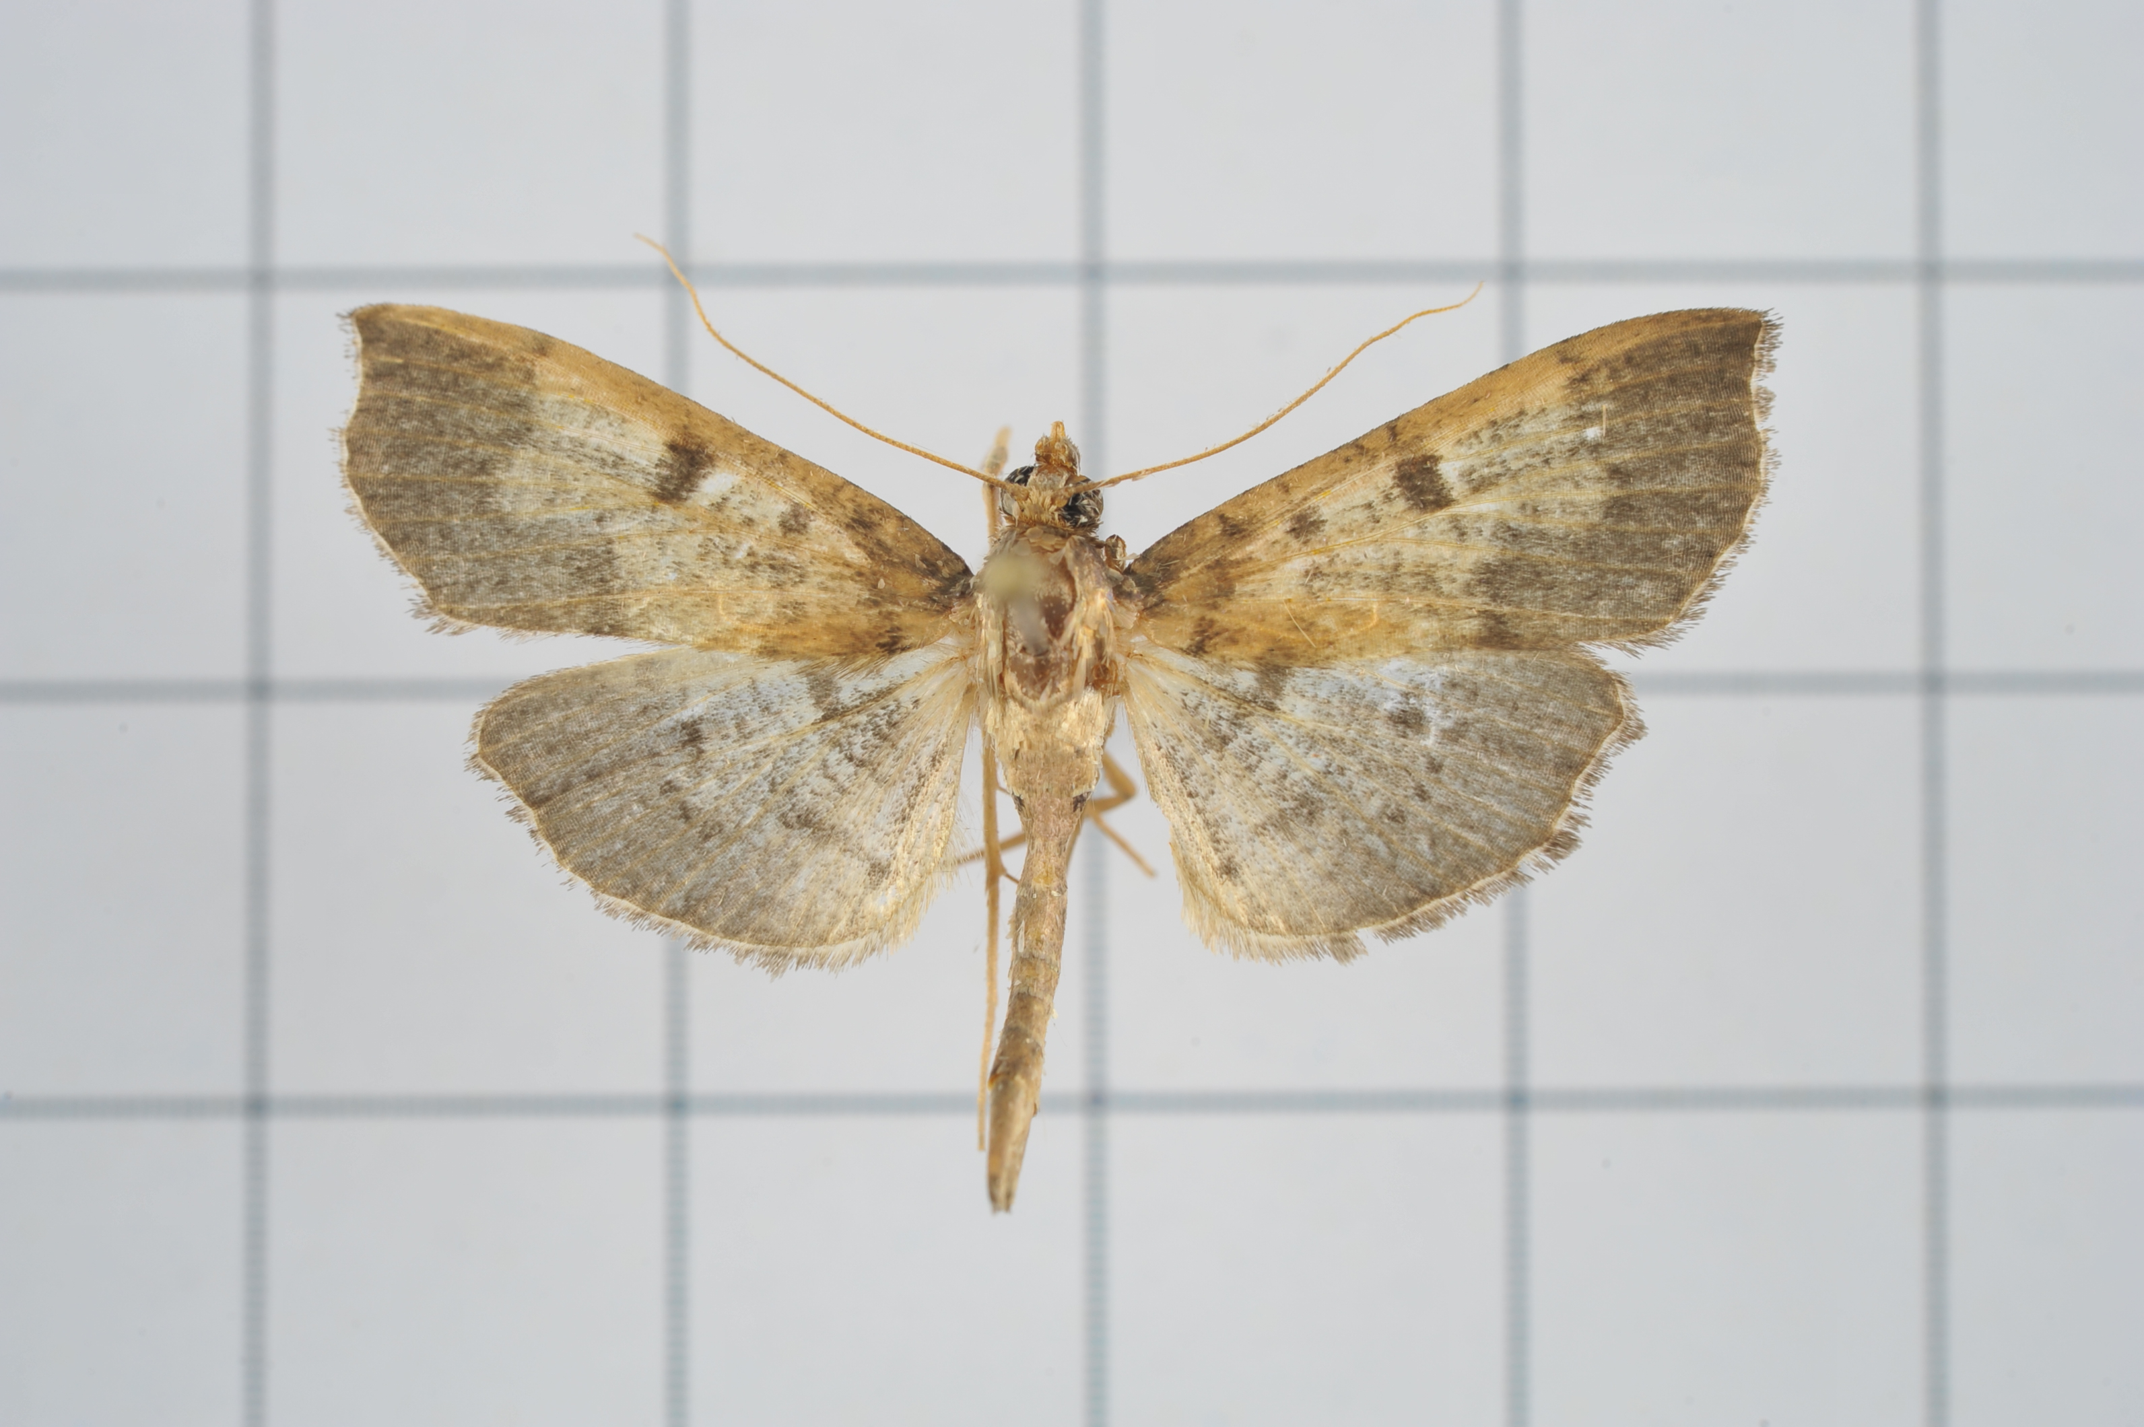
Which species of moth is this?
Ceratarcha umbrosa
